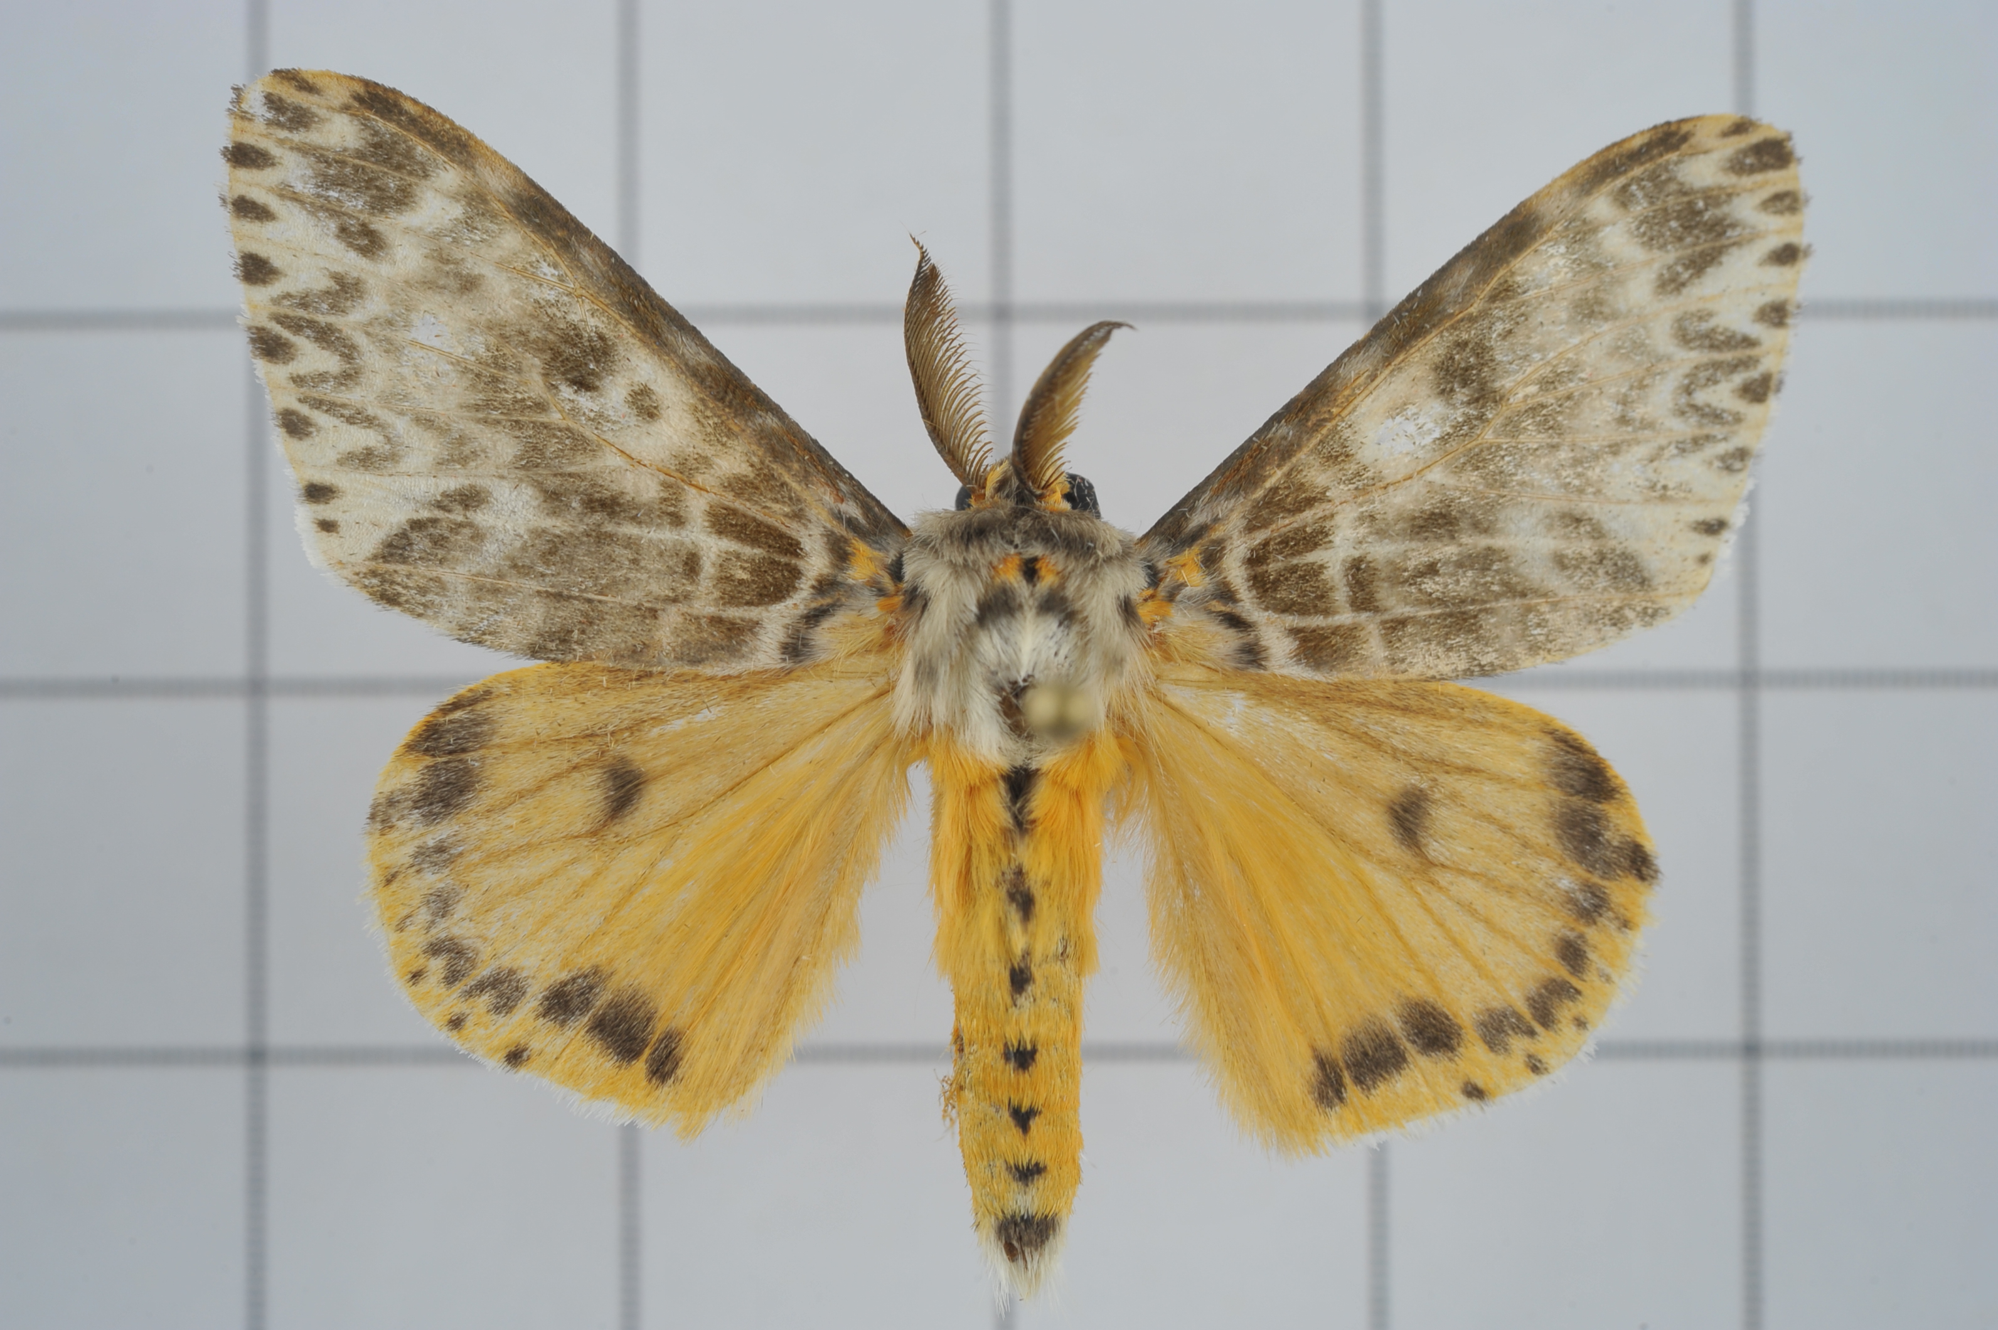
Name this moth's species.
Lymantria mathura subpallida
